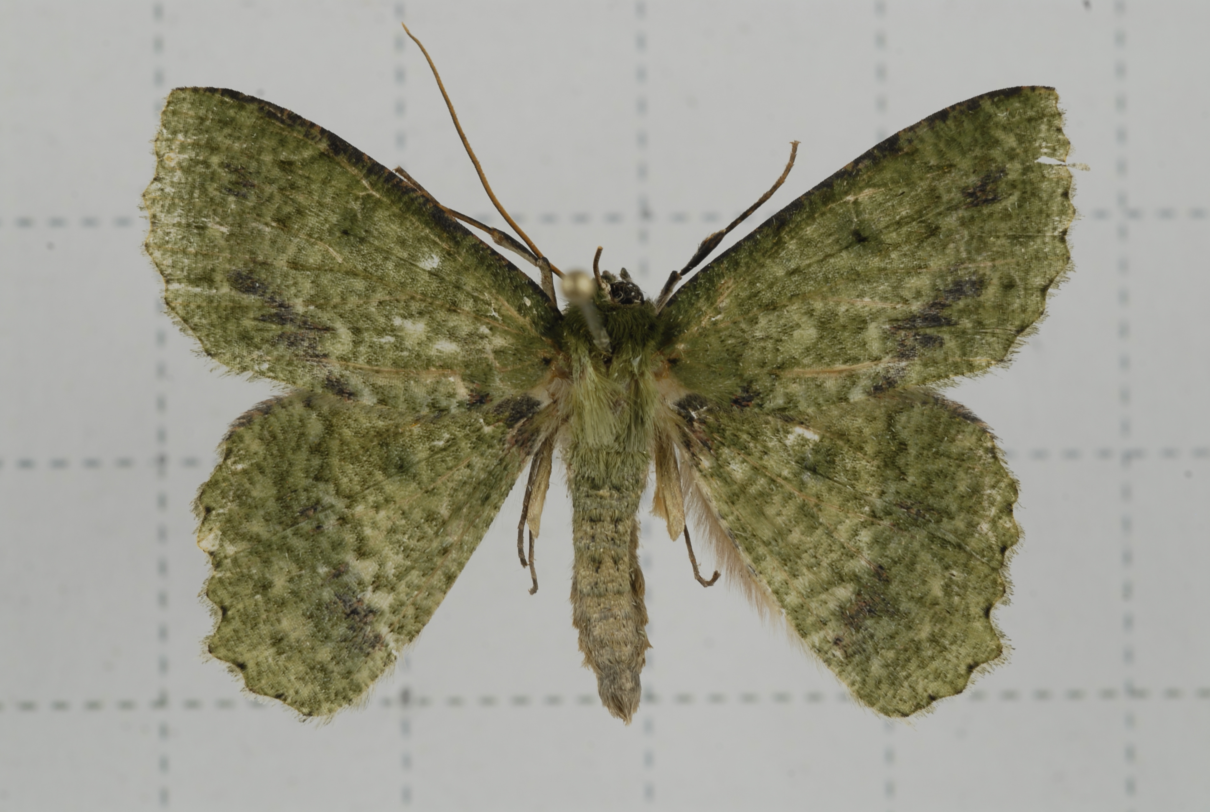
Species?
Herochroma baibarana
